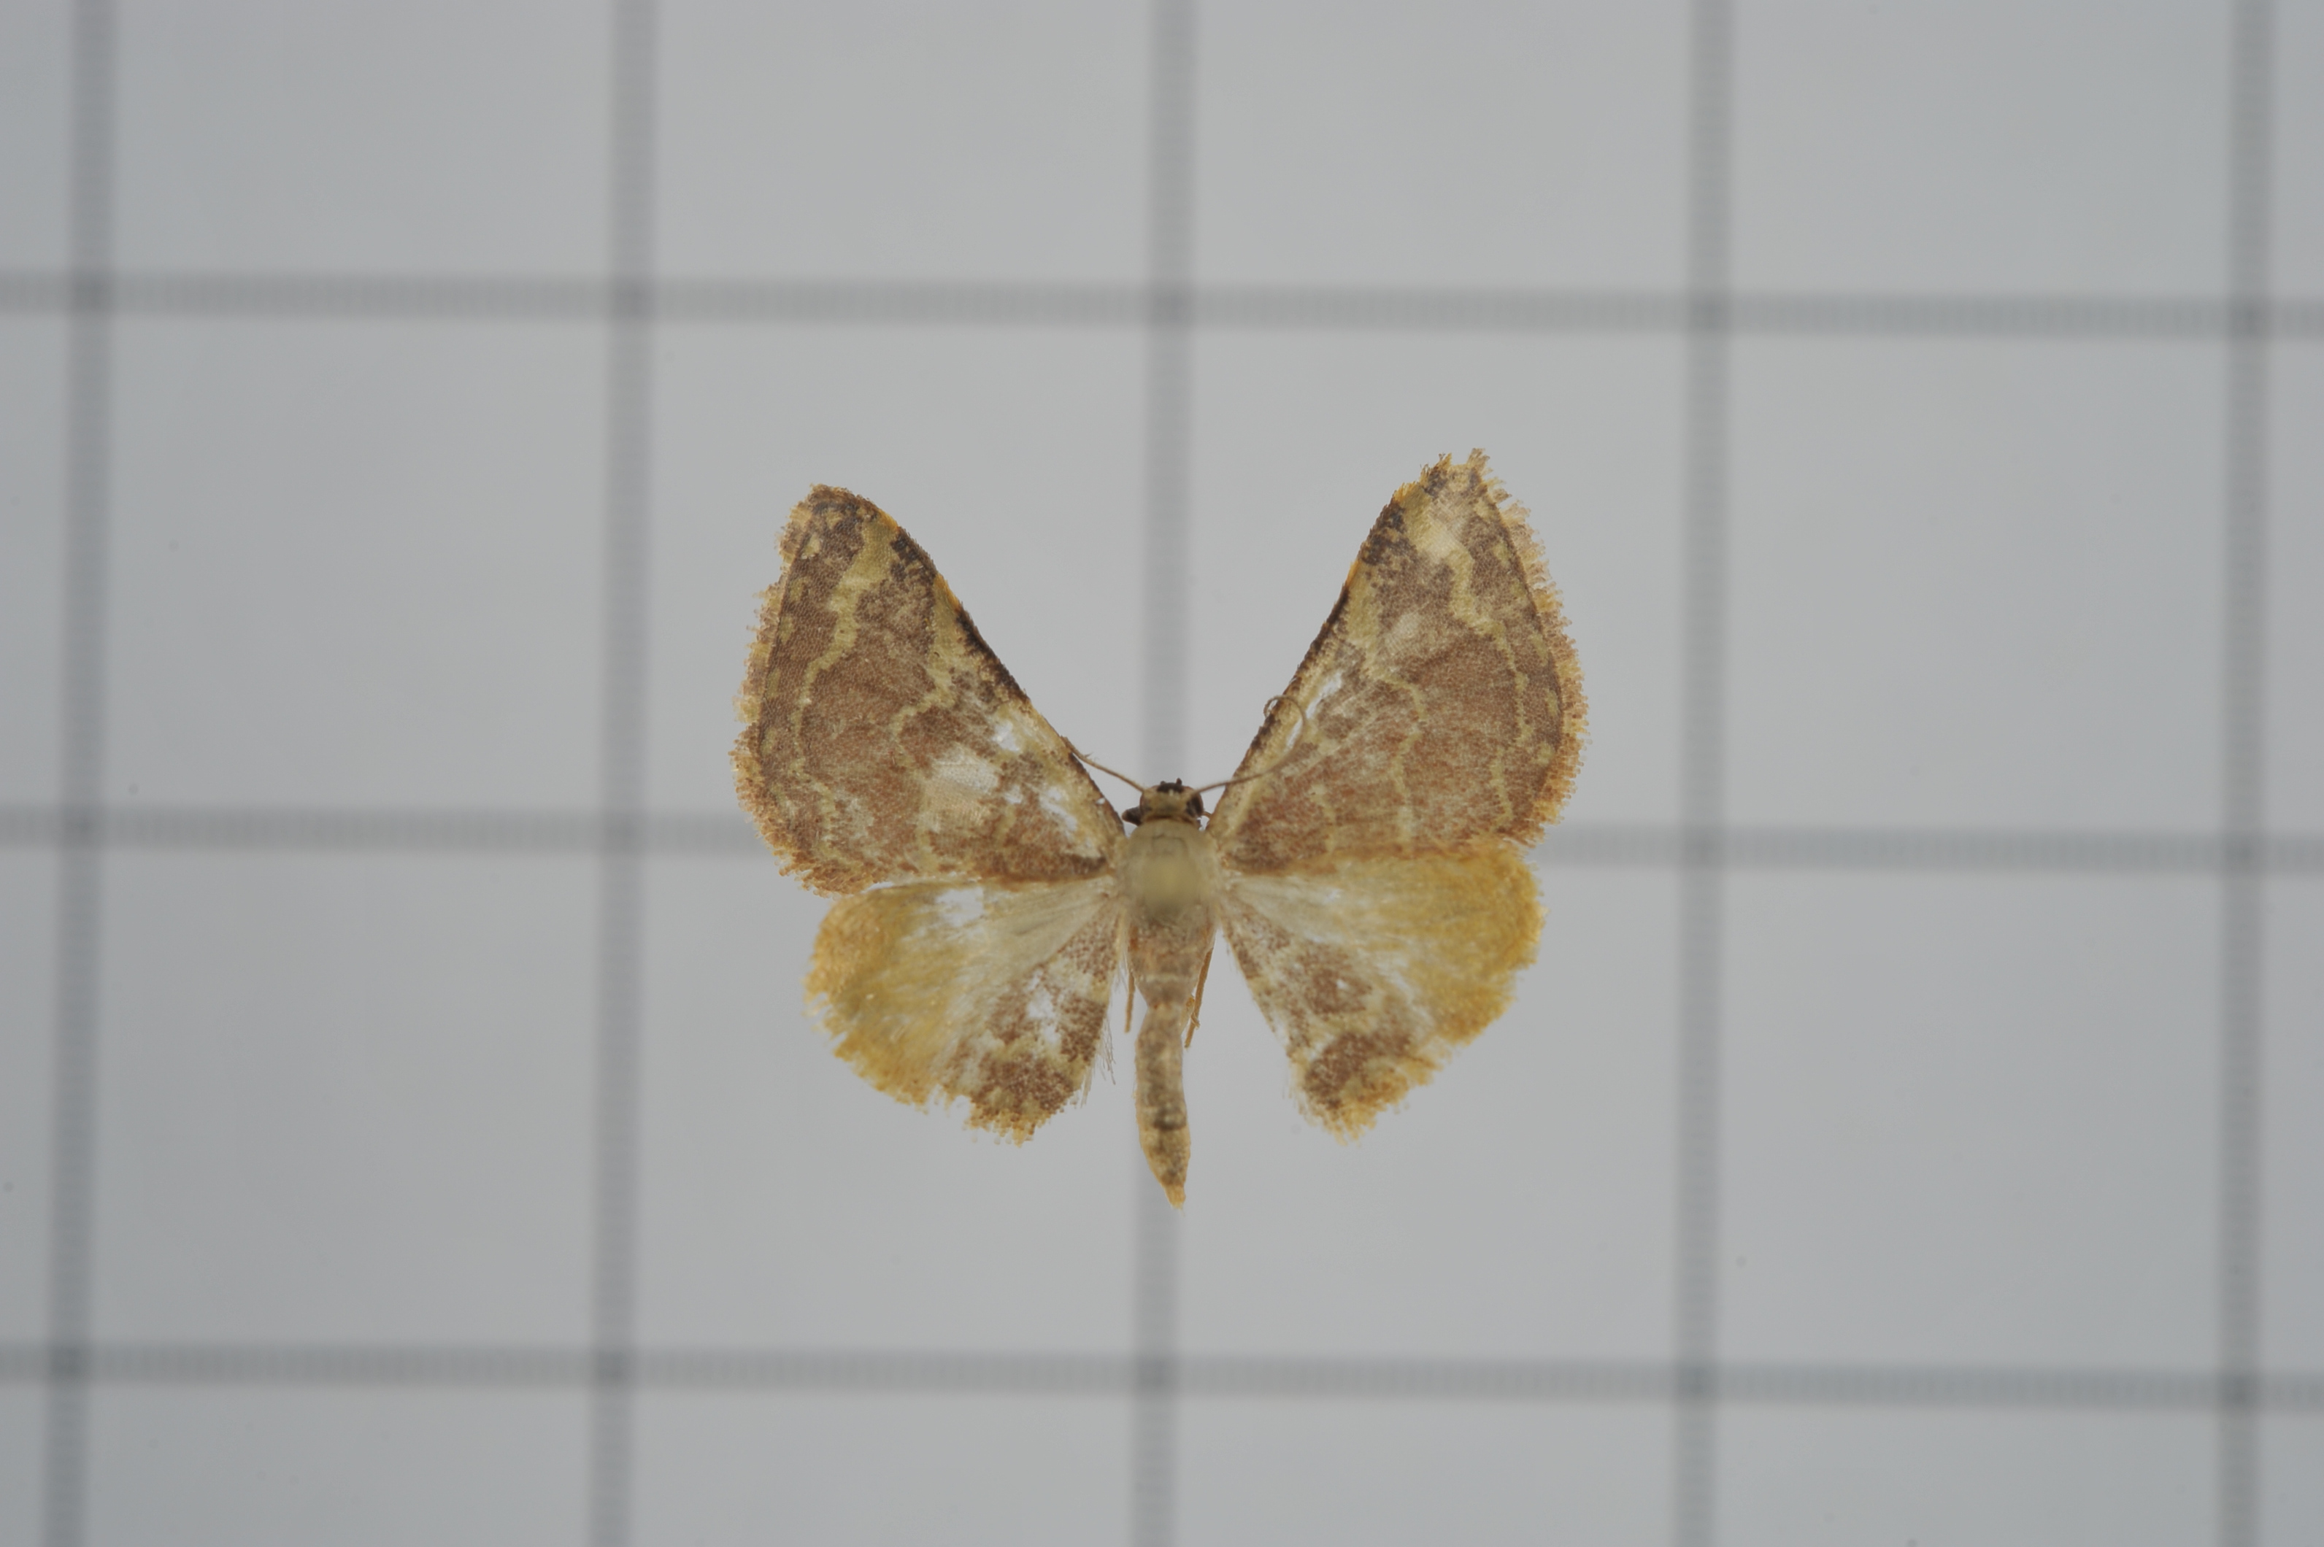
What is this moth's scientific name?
Lophophleps purpurea
